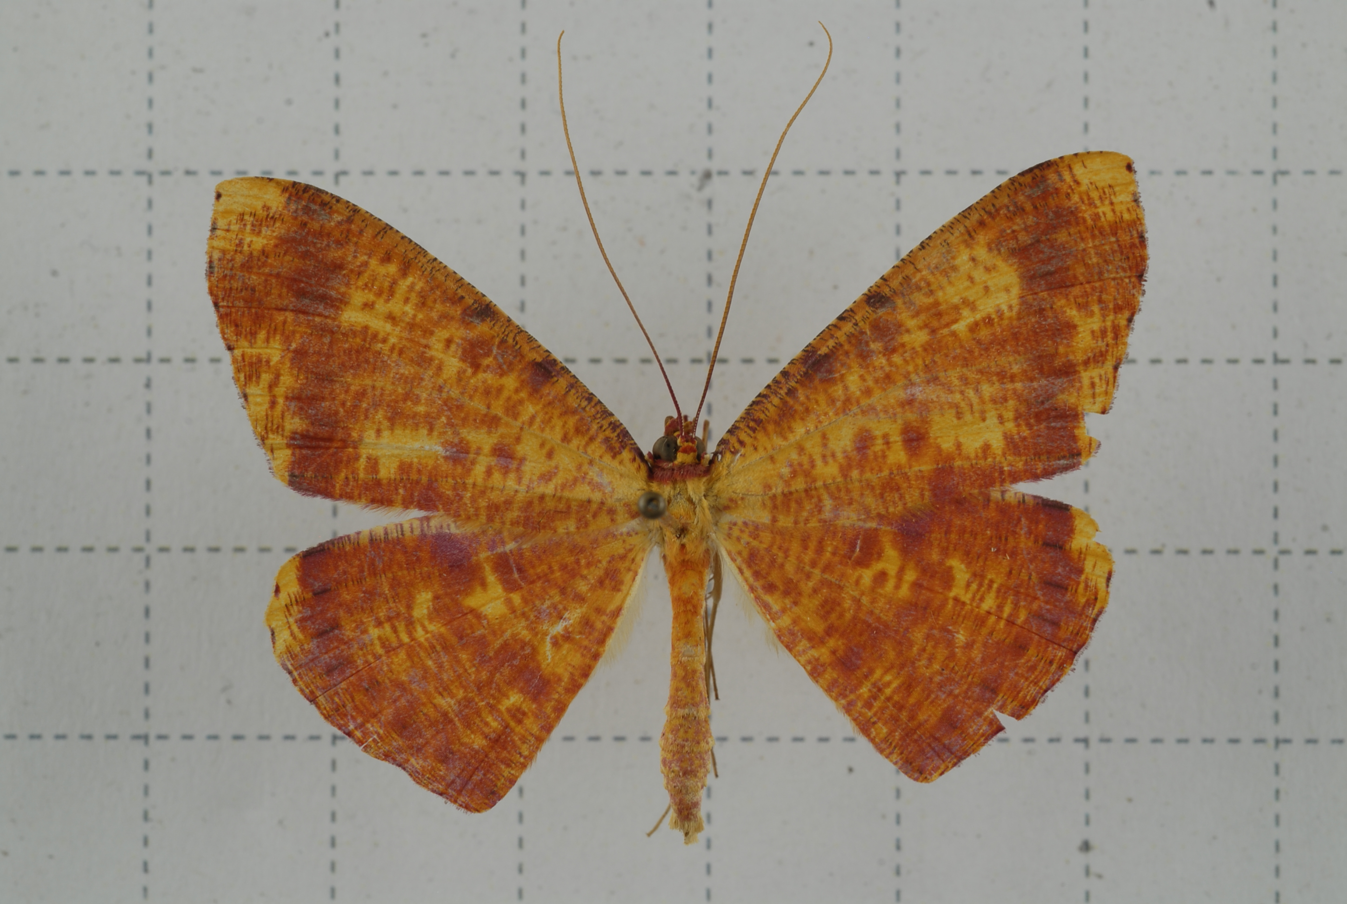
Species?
Eumelea ludovicata ludovicata
